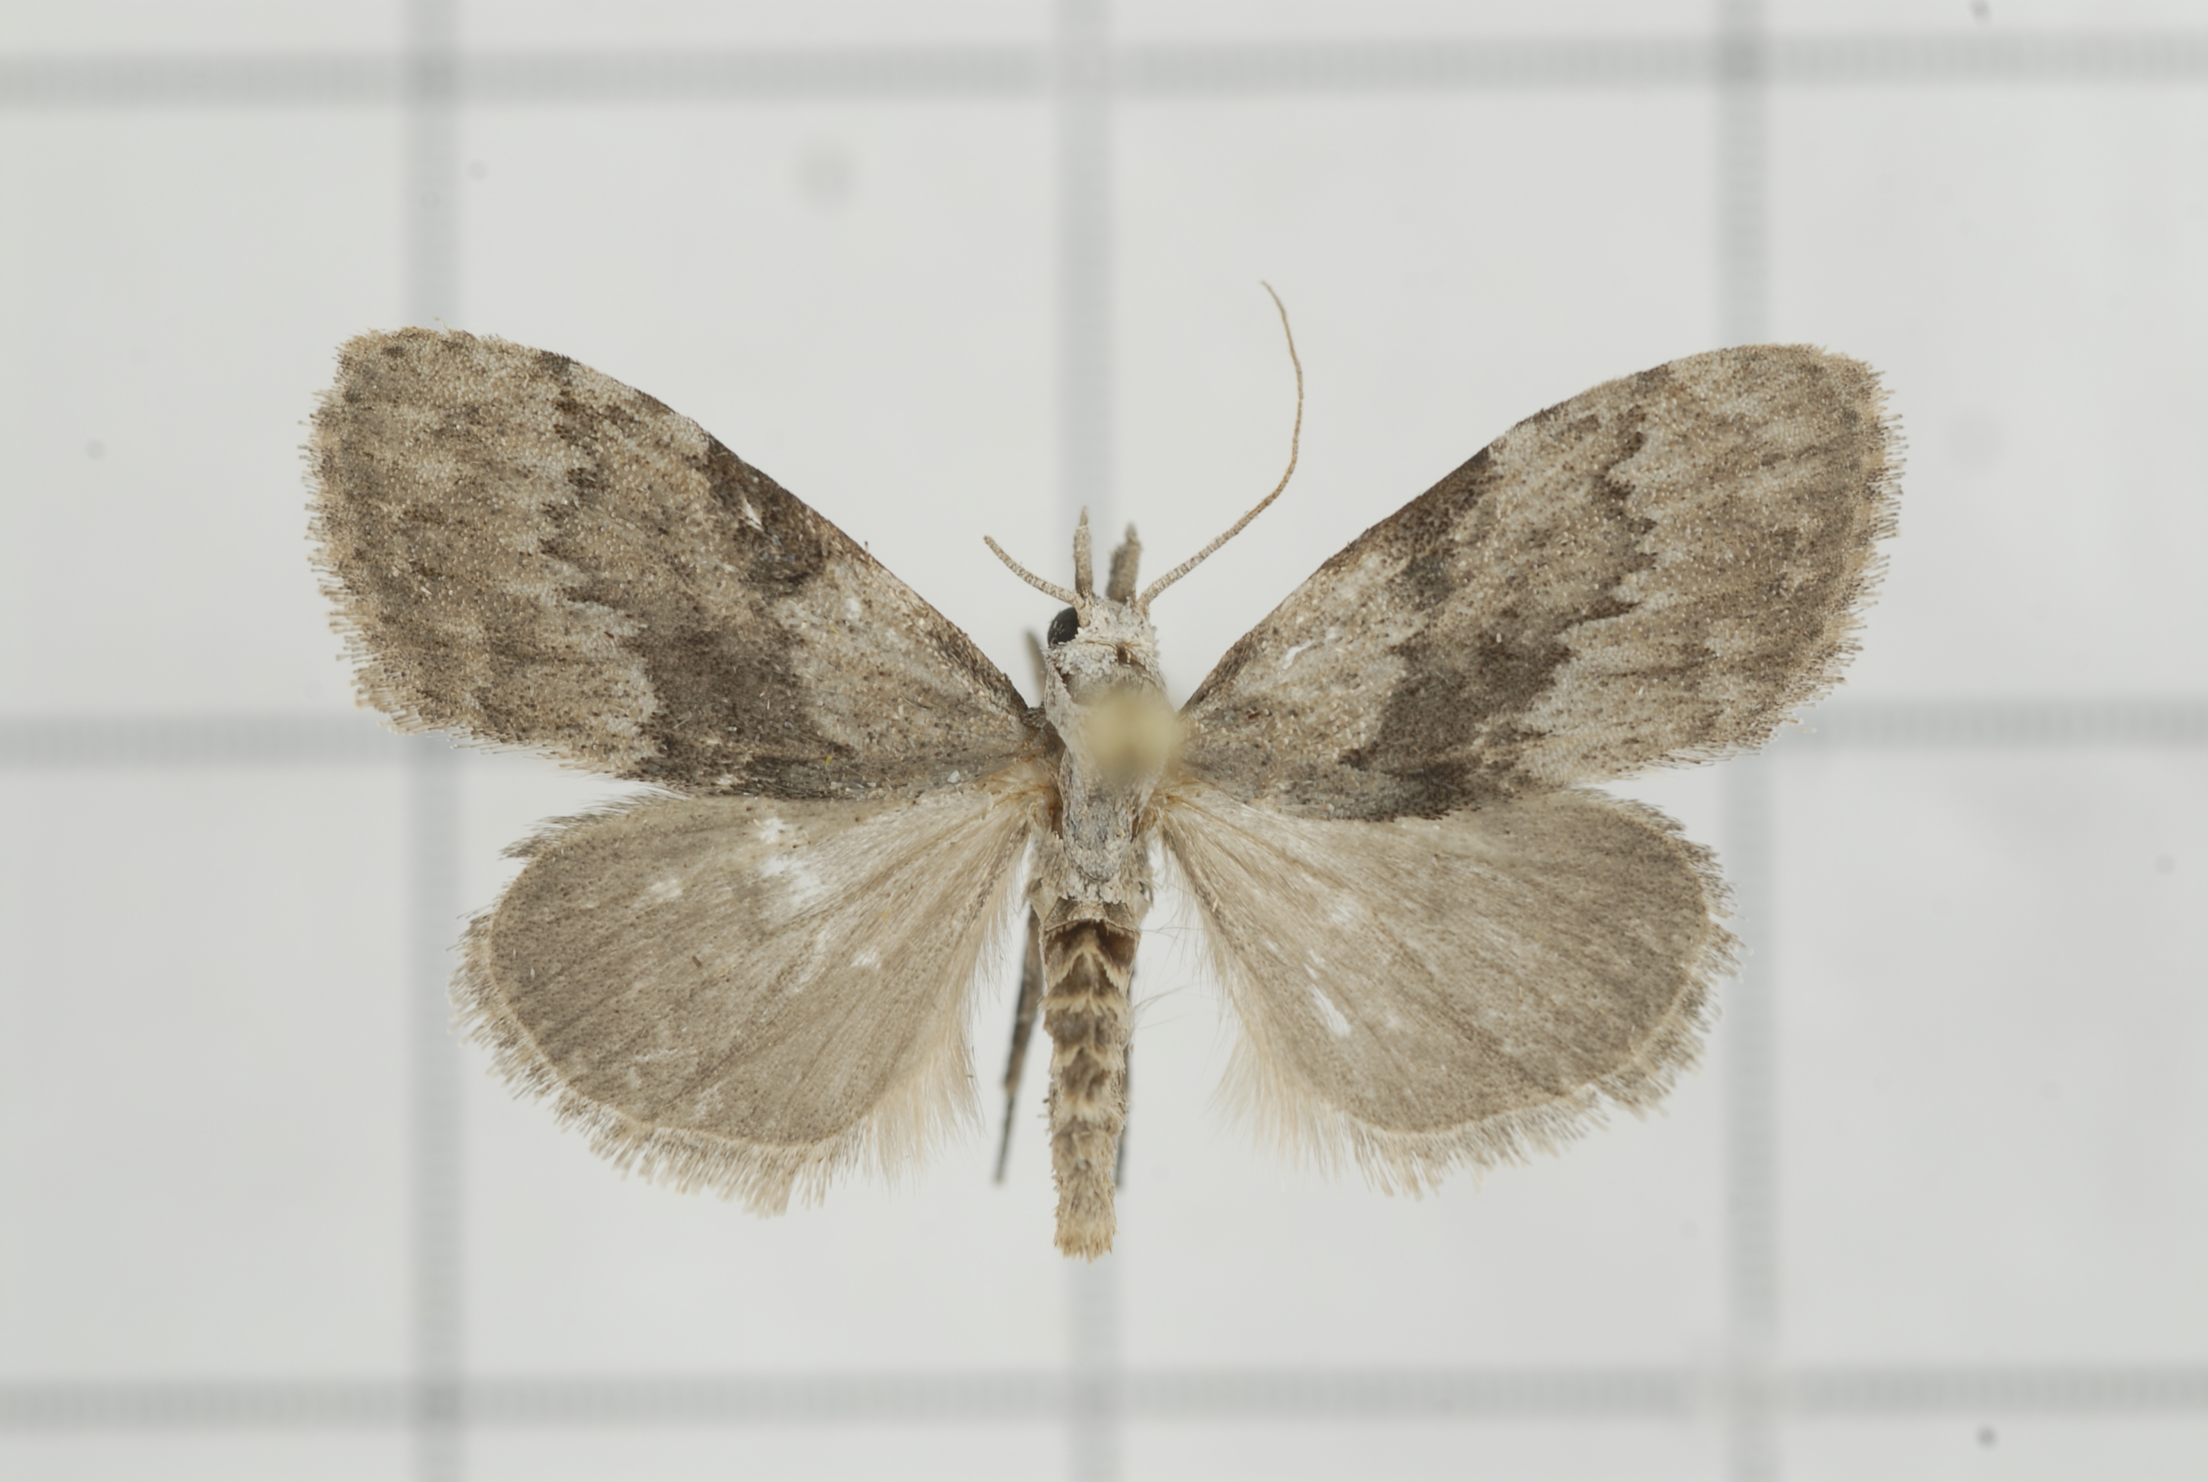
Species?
Meganola major takasago
